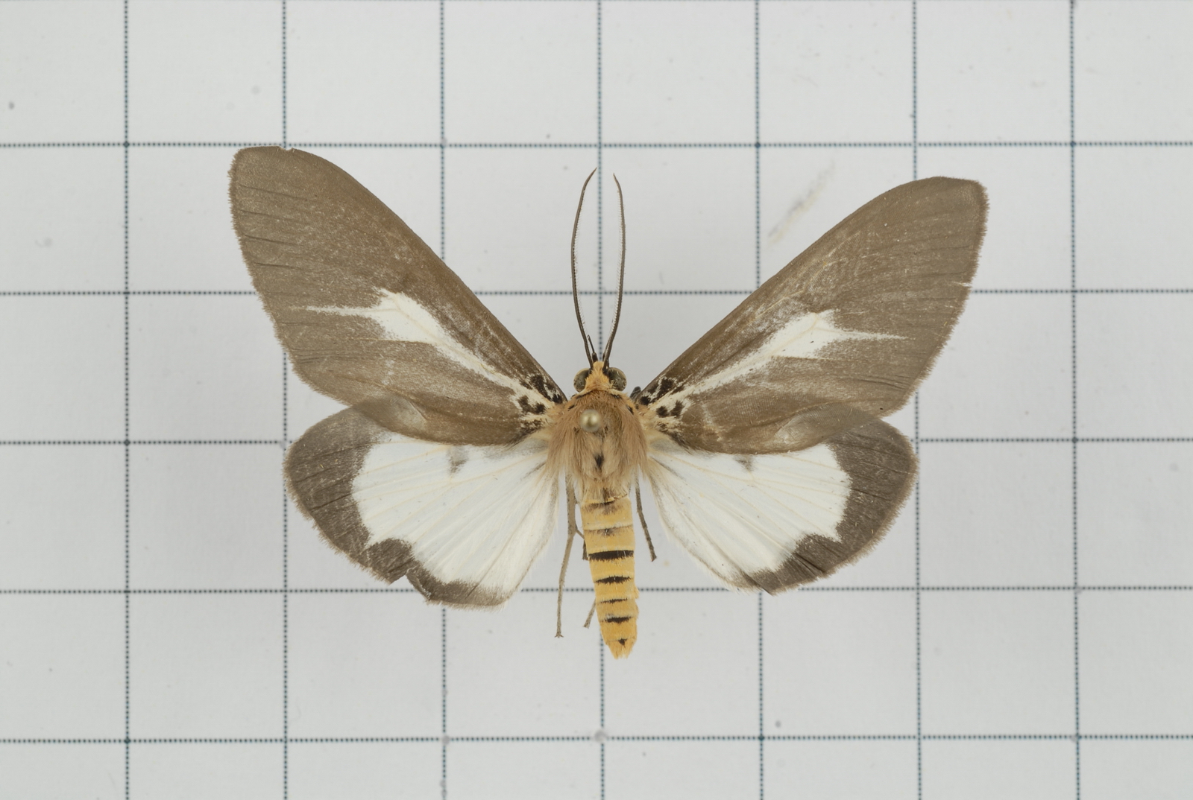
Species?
Asota heliconia zebrina
